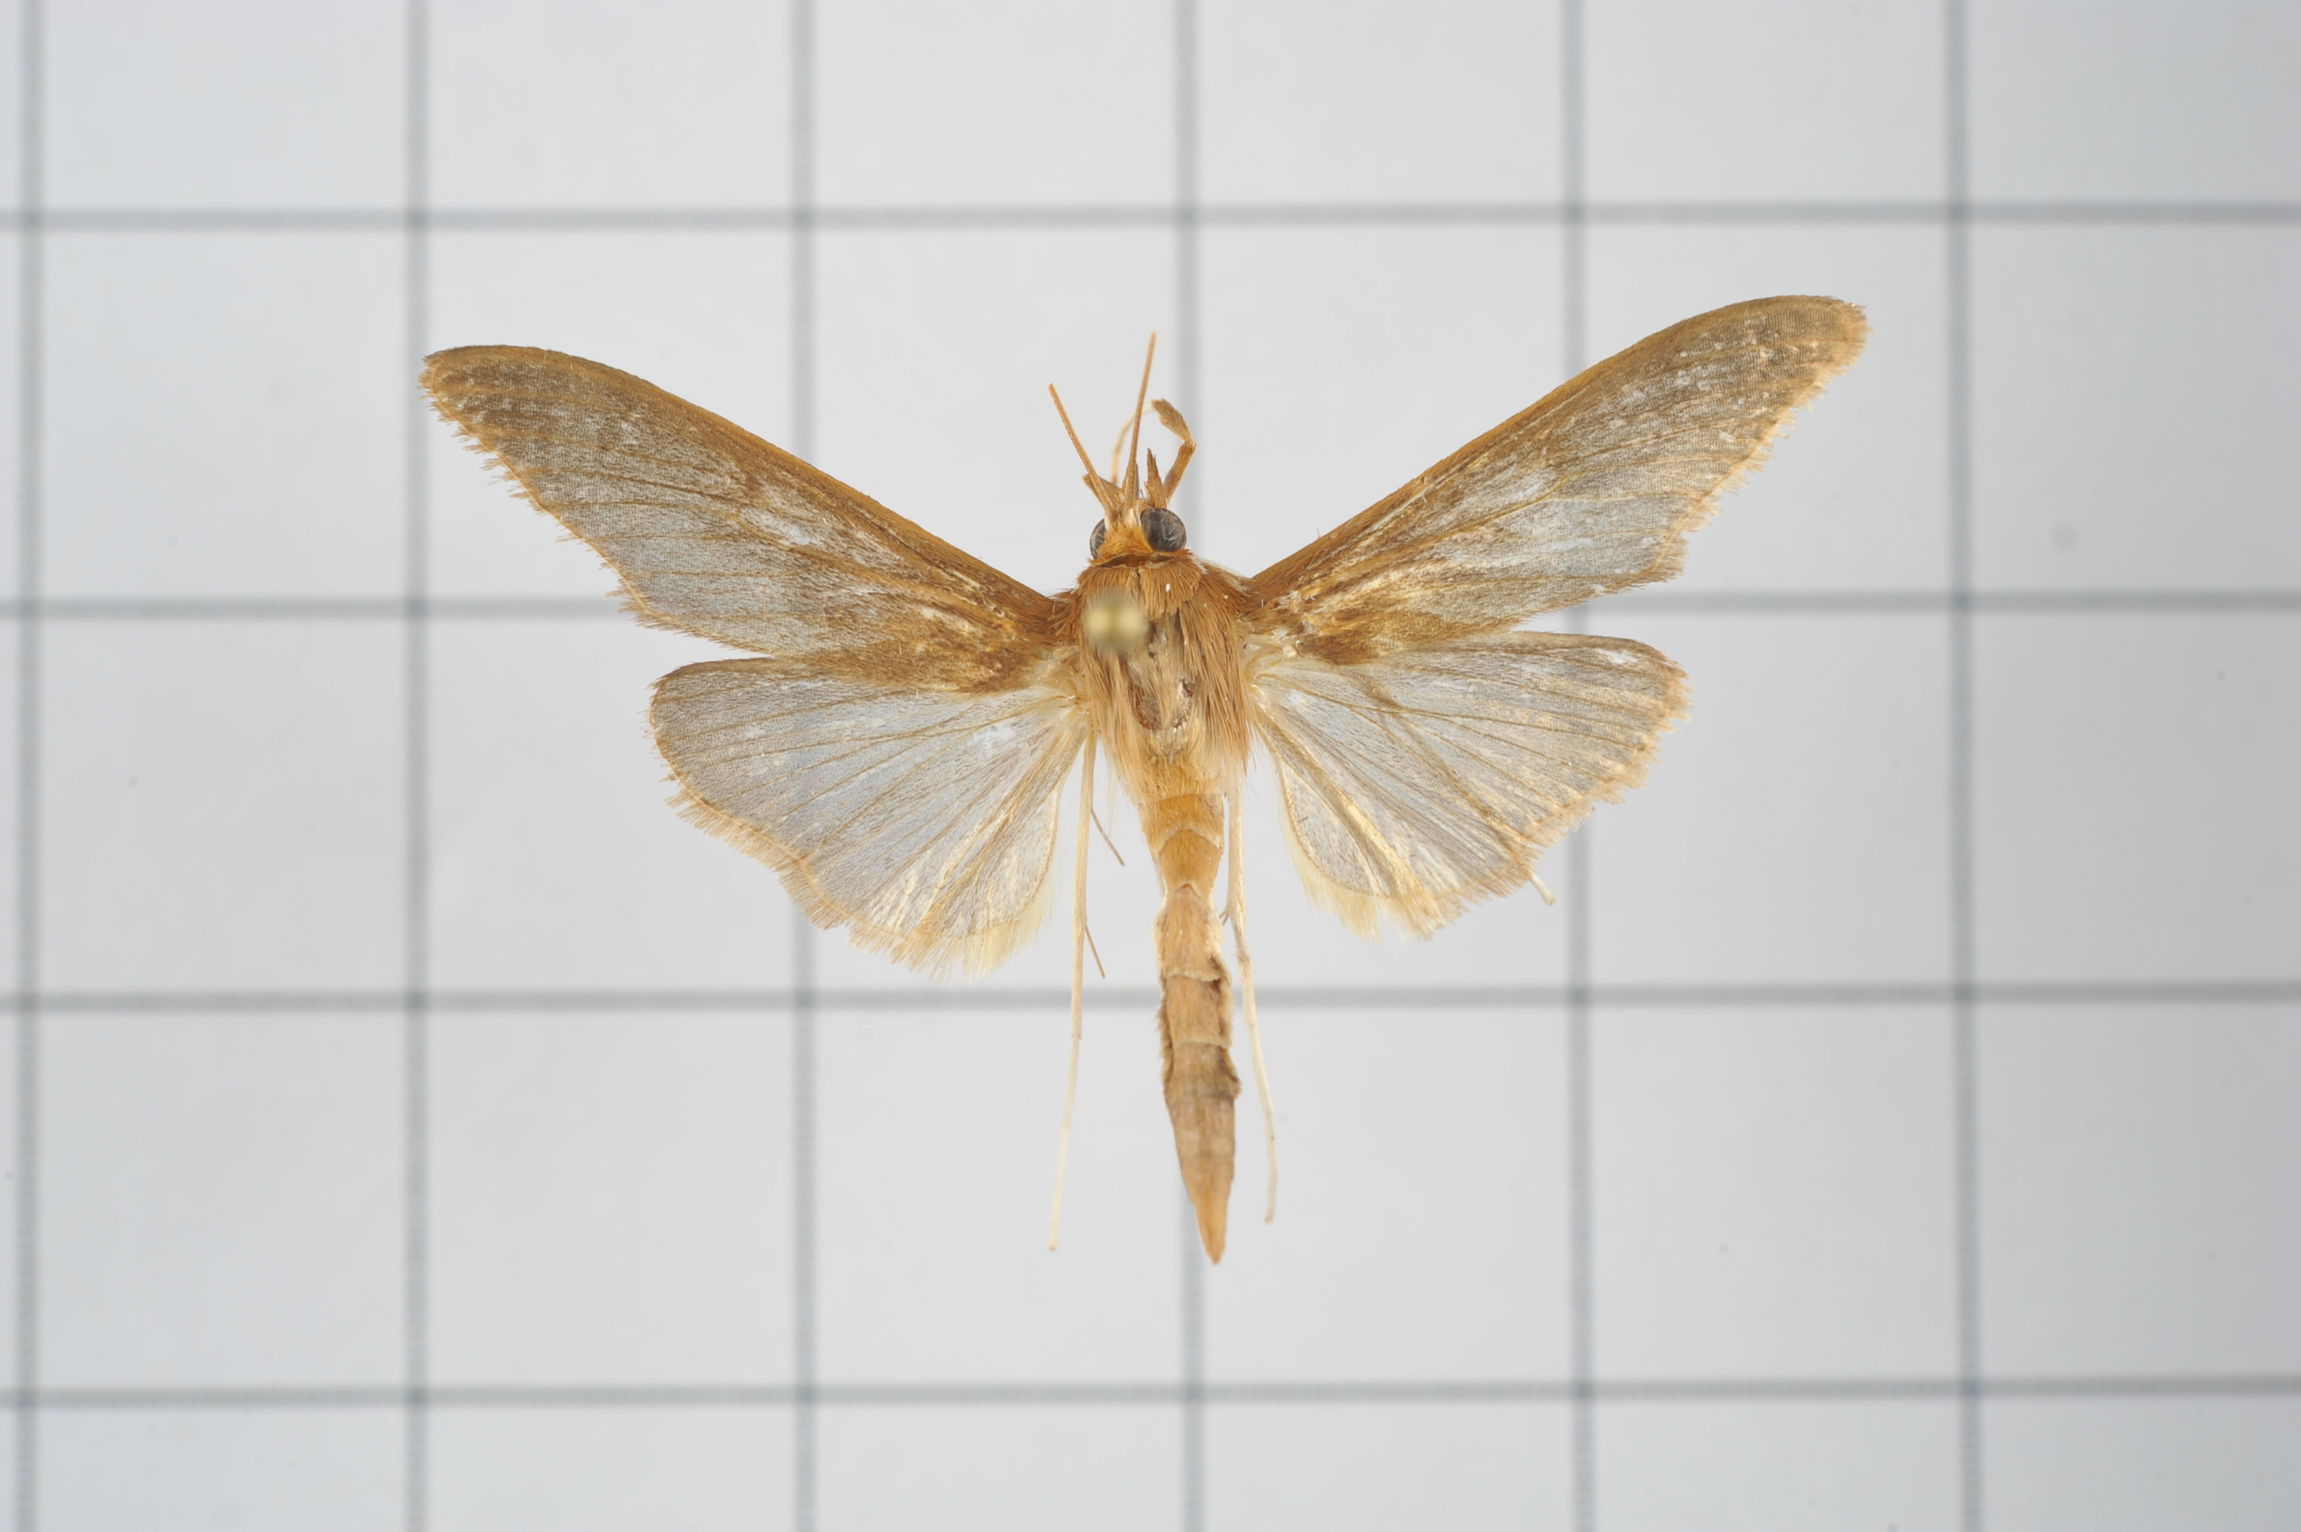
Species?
Circobotys aurealis
